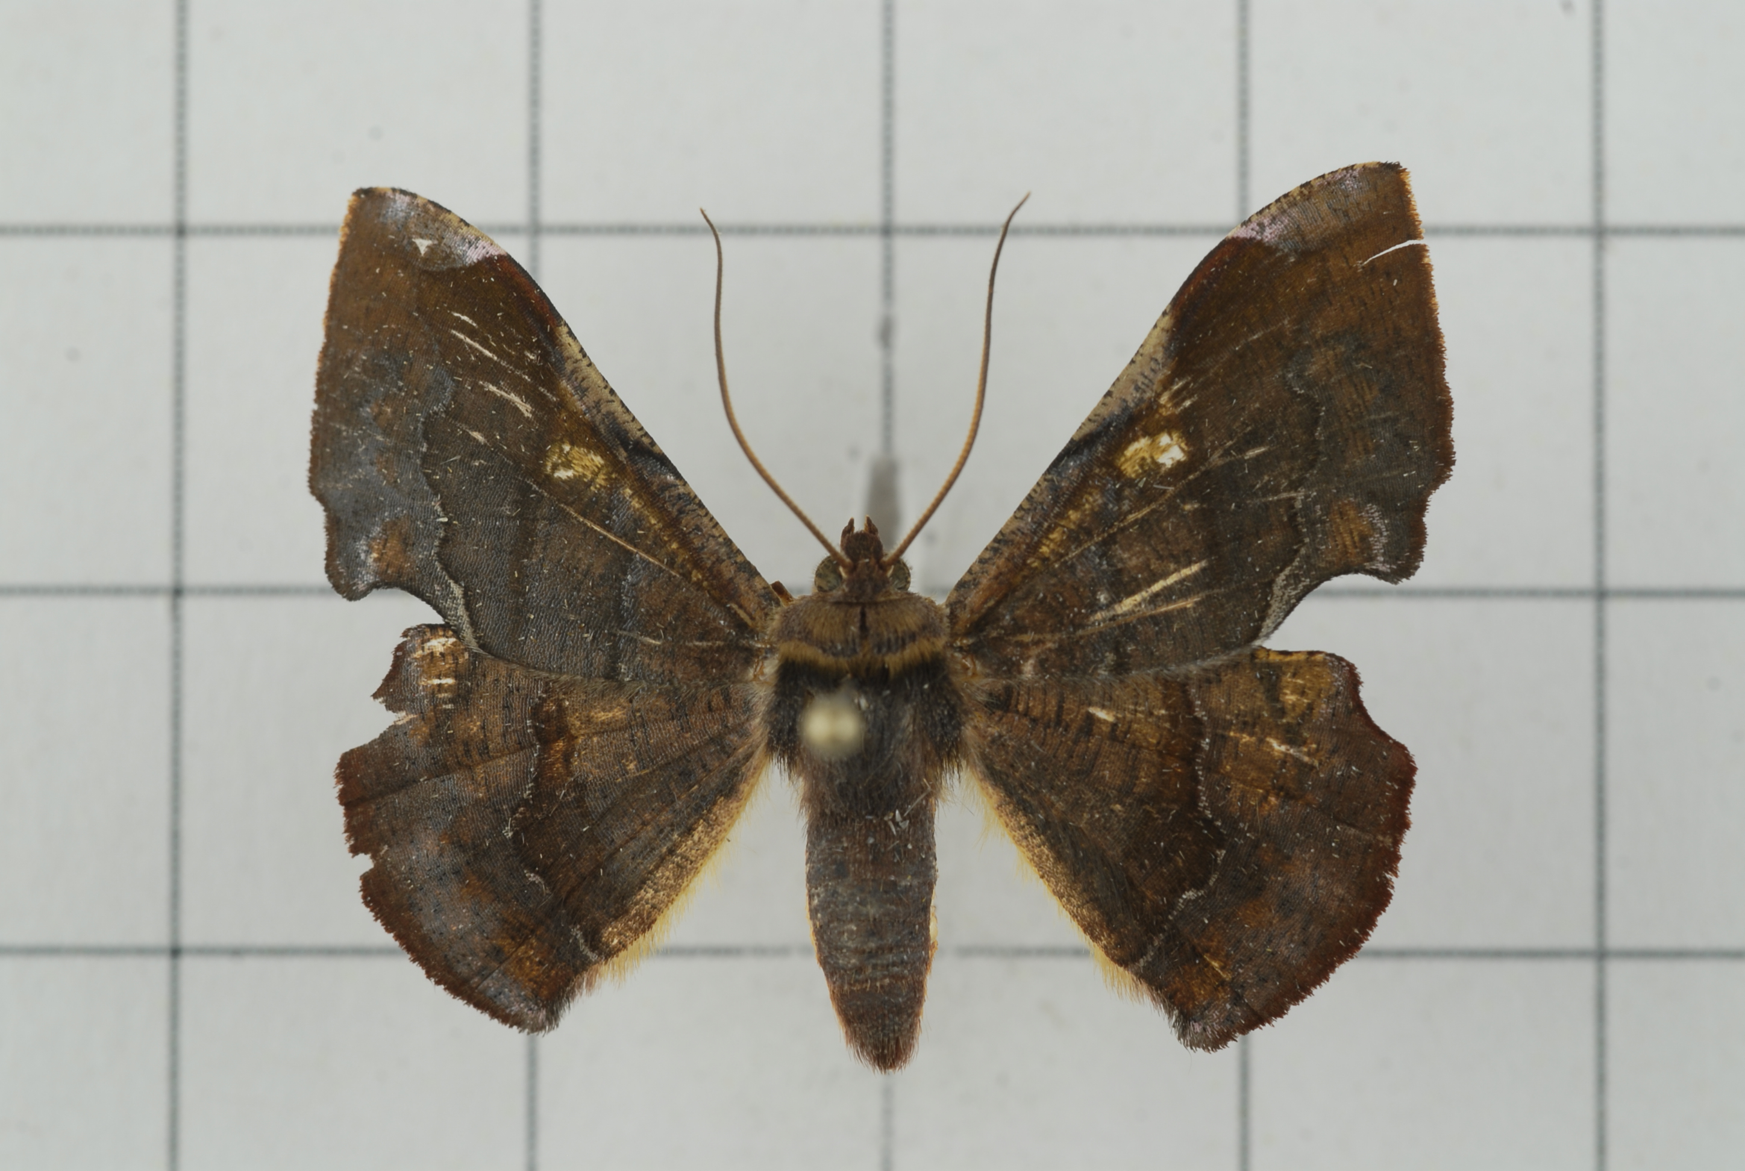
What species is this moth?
Fascellina chromataria
